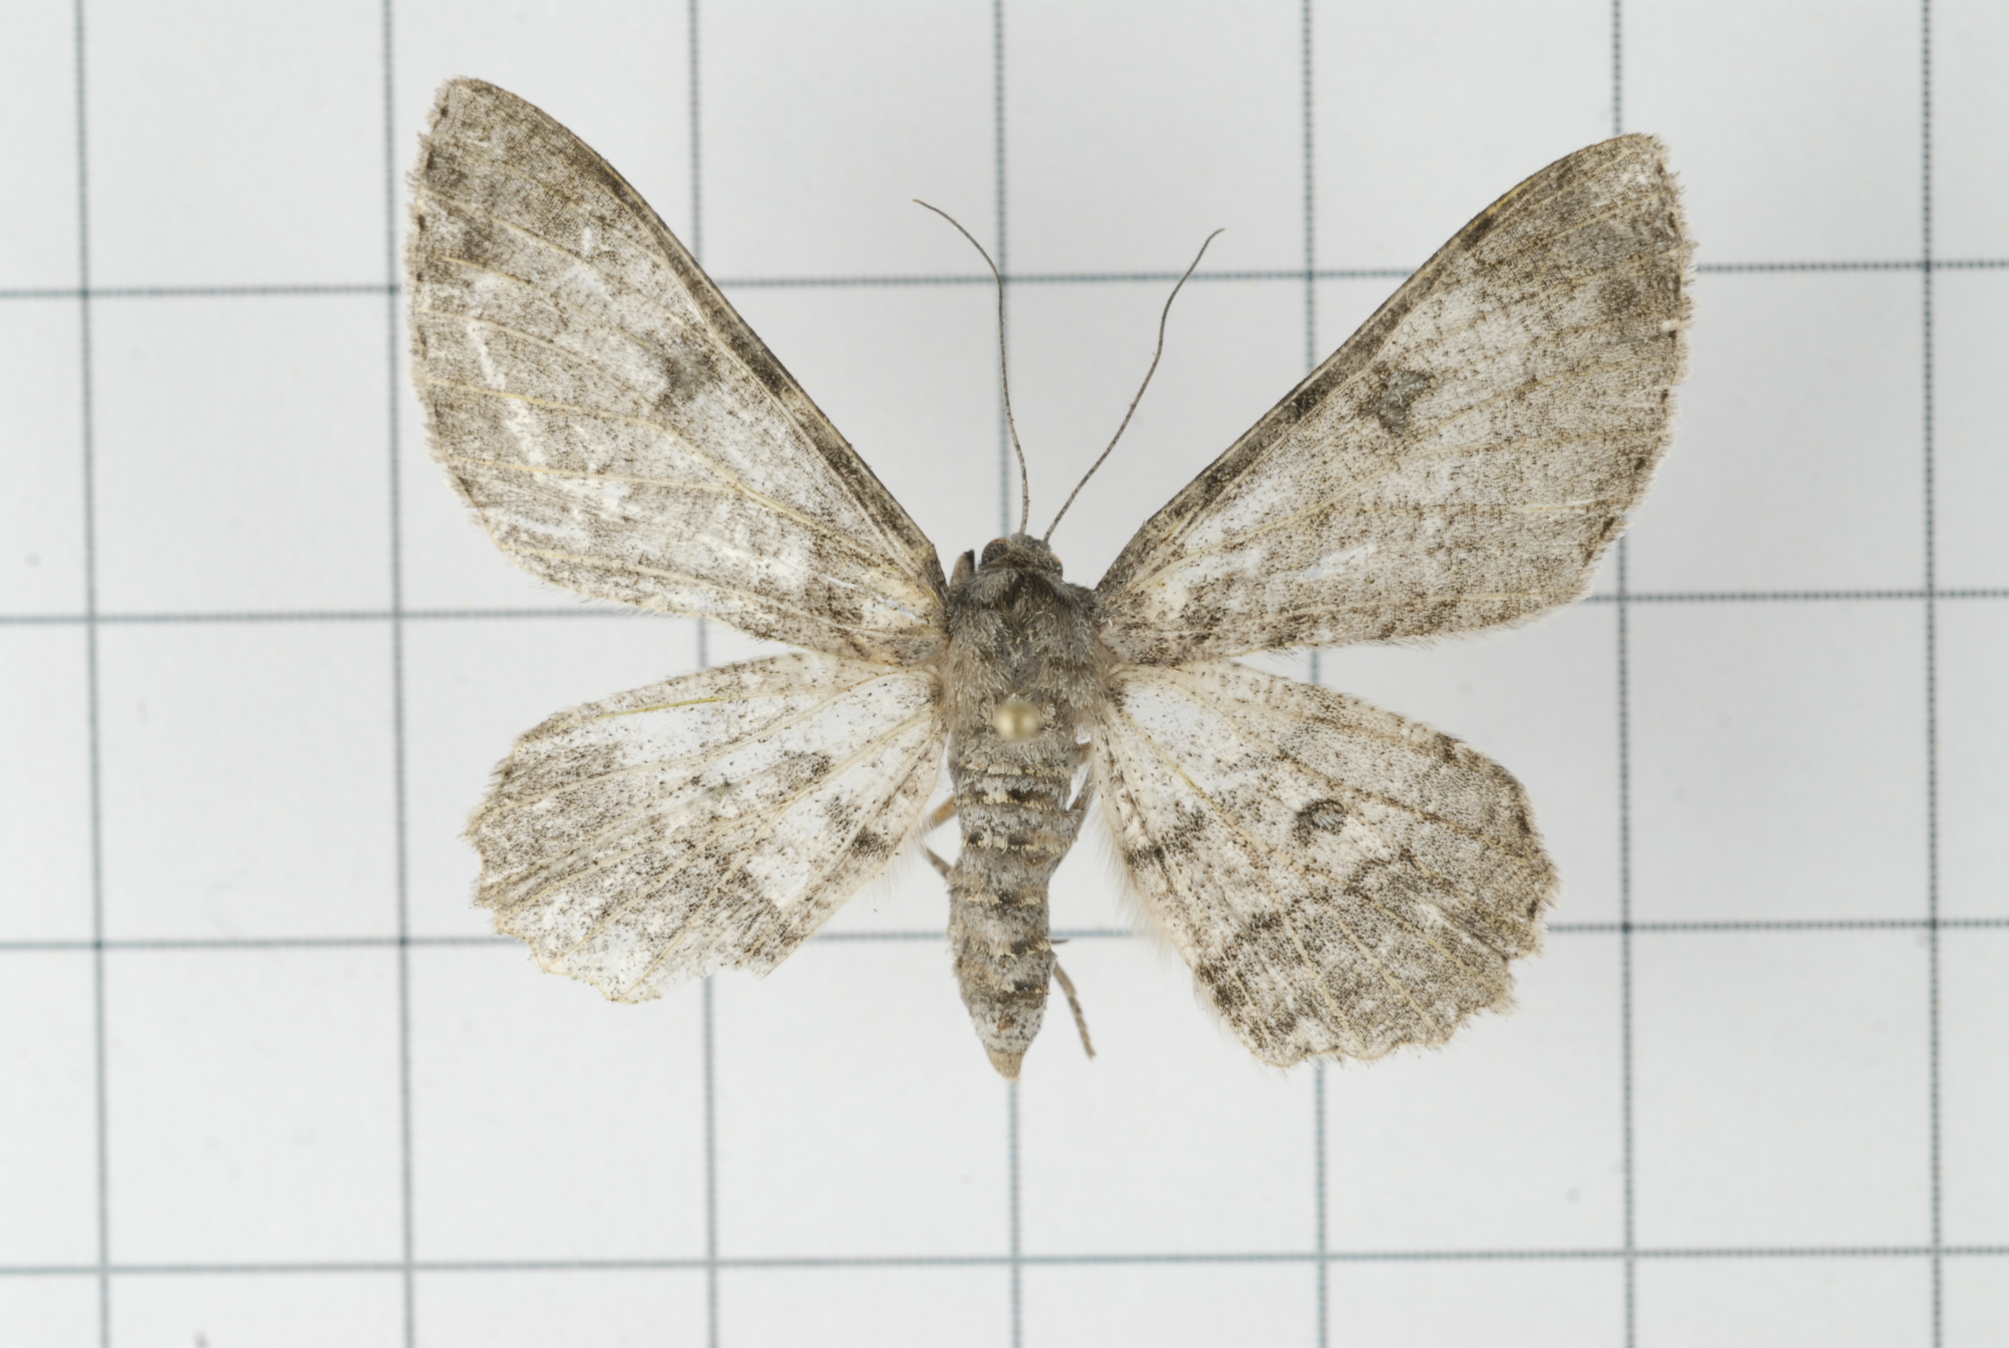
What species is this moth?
Cleora alienaria
